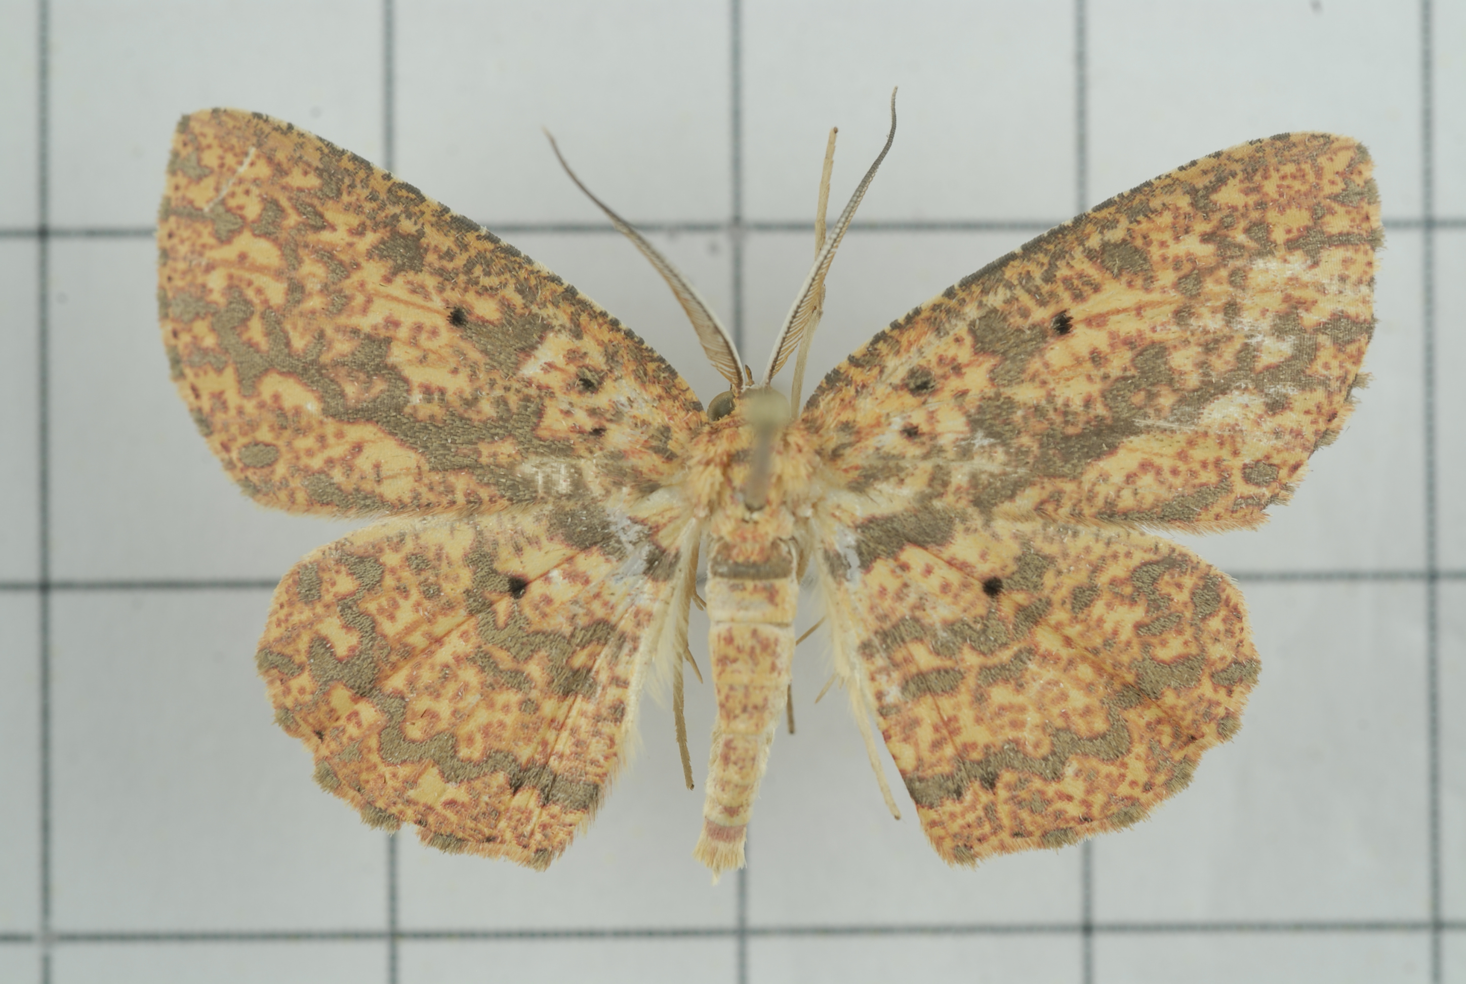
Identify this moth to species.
Borbacha pardaria
